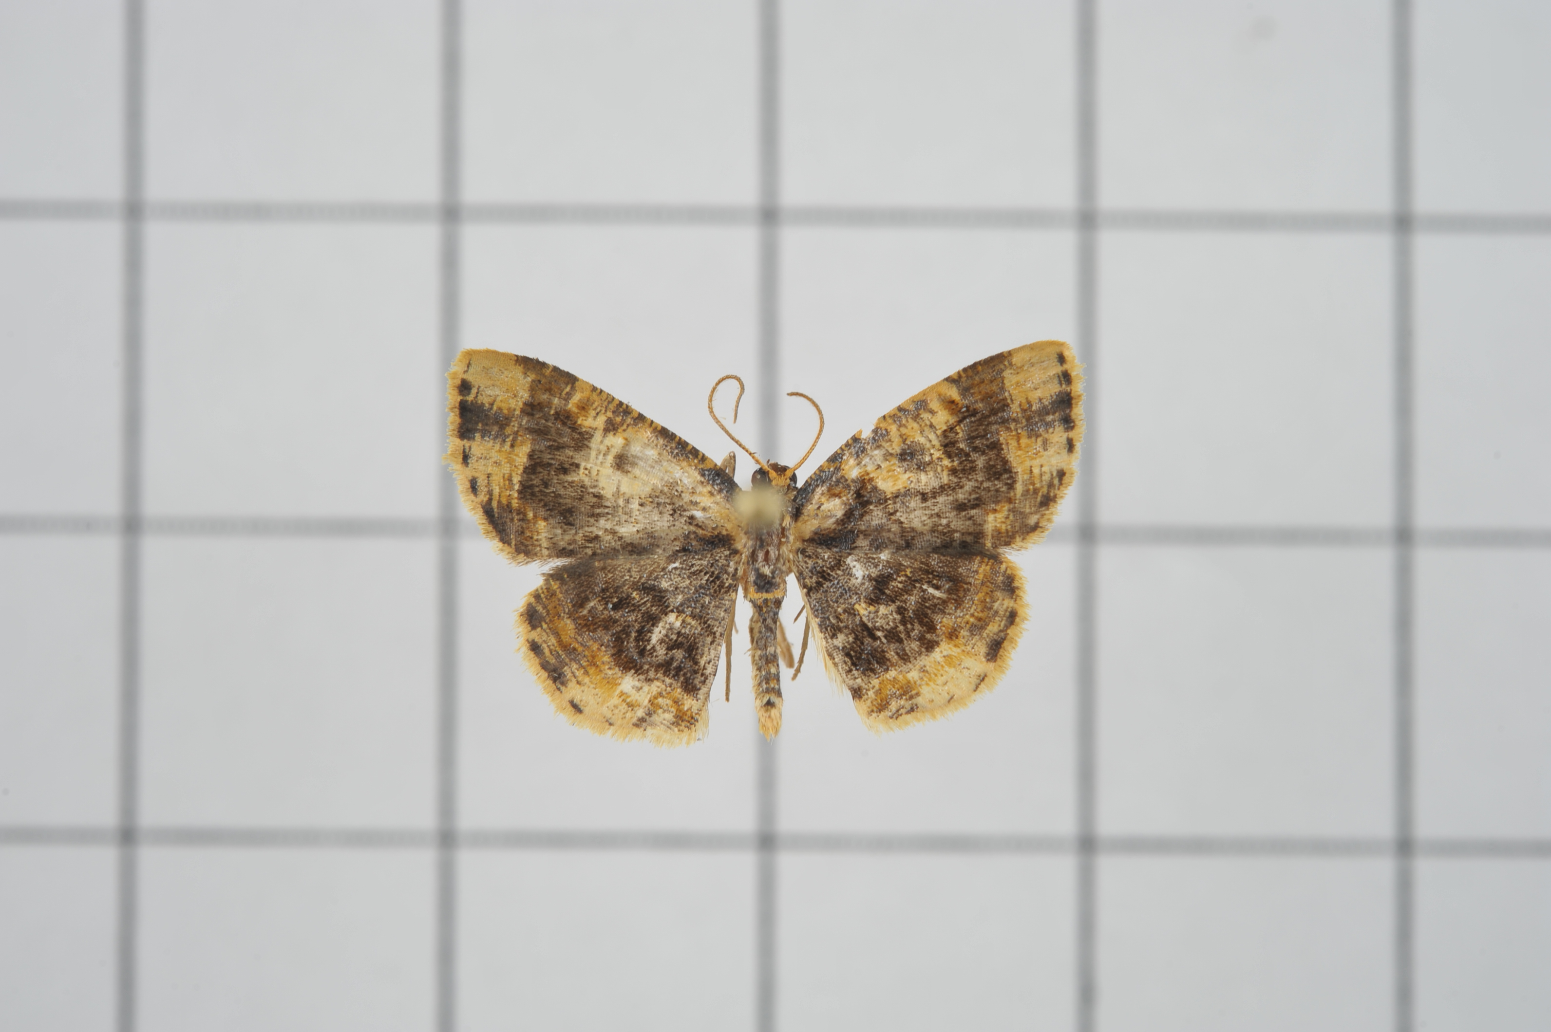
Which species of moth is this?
Ninodes splendens
